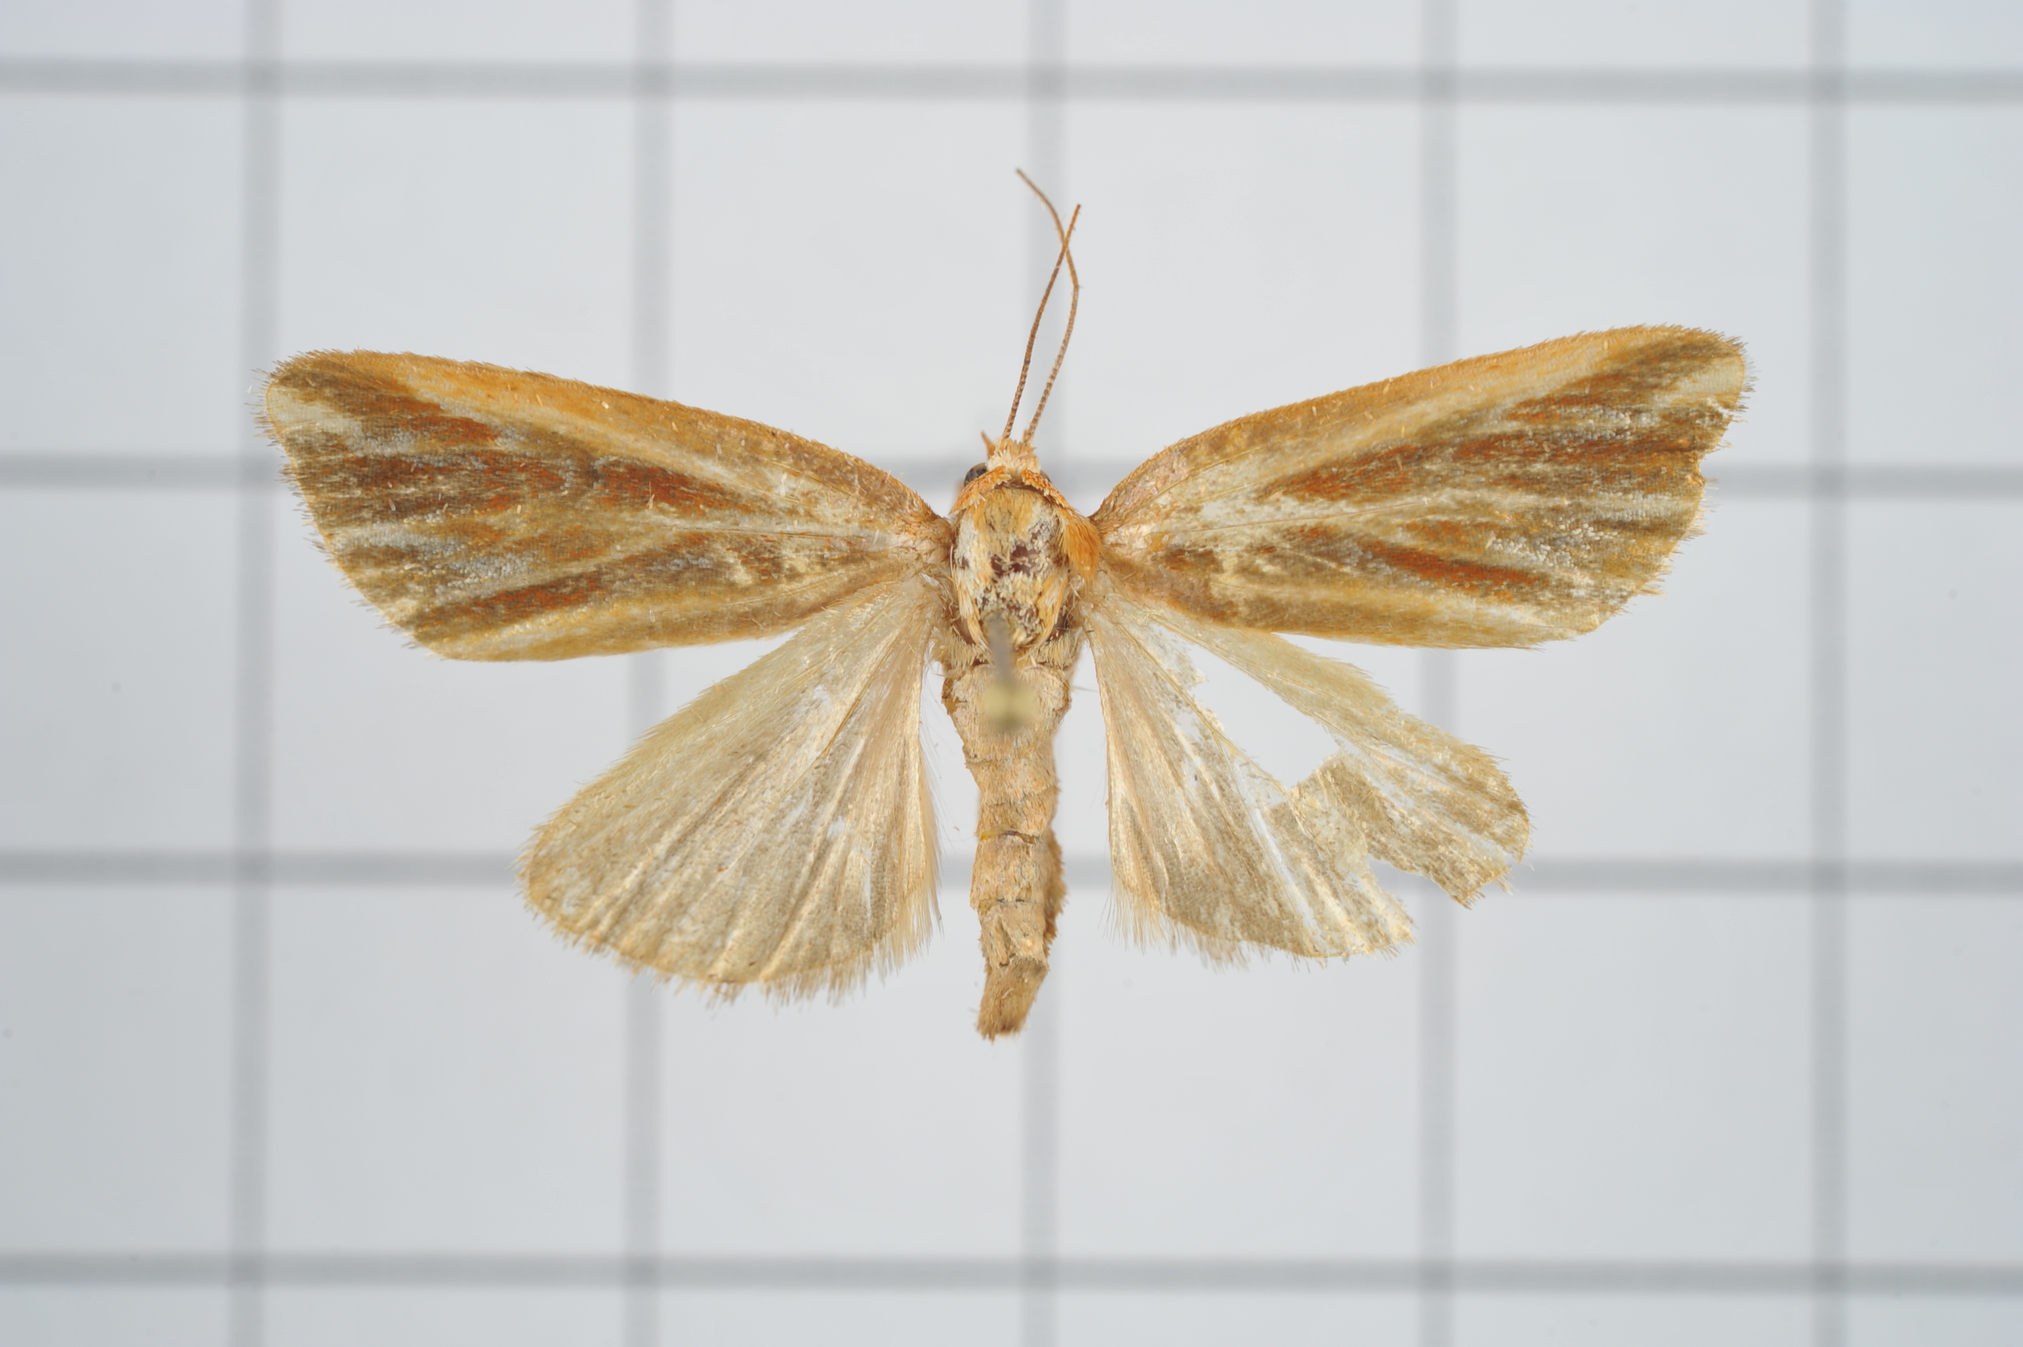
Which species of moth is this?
Narangodes confluens
